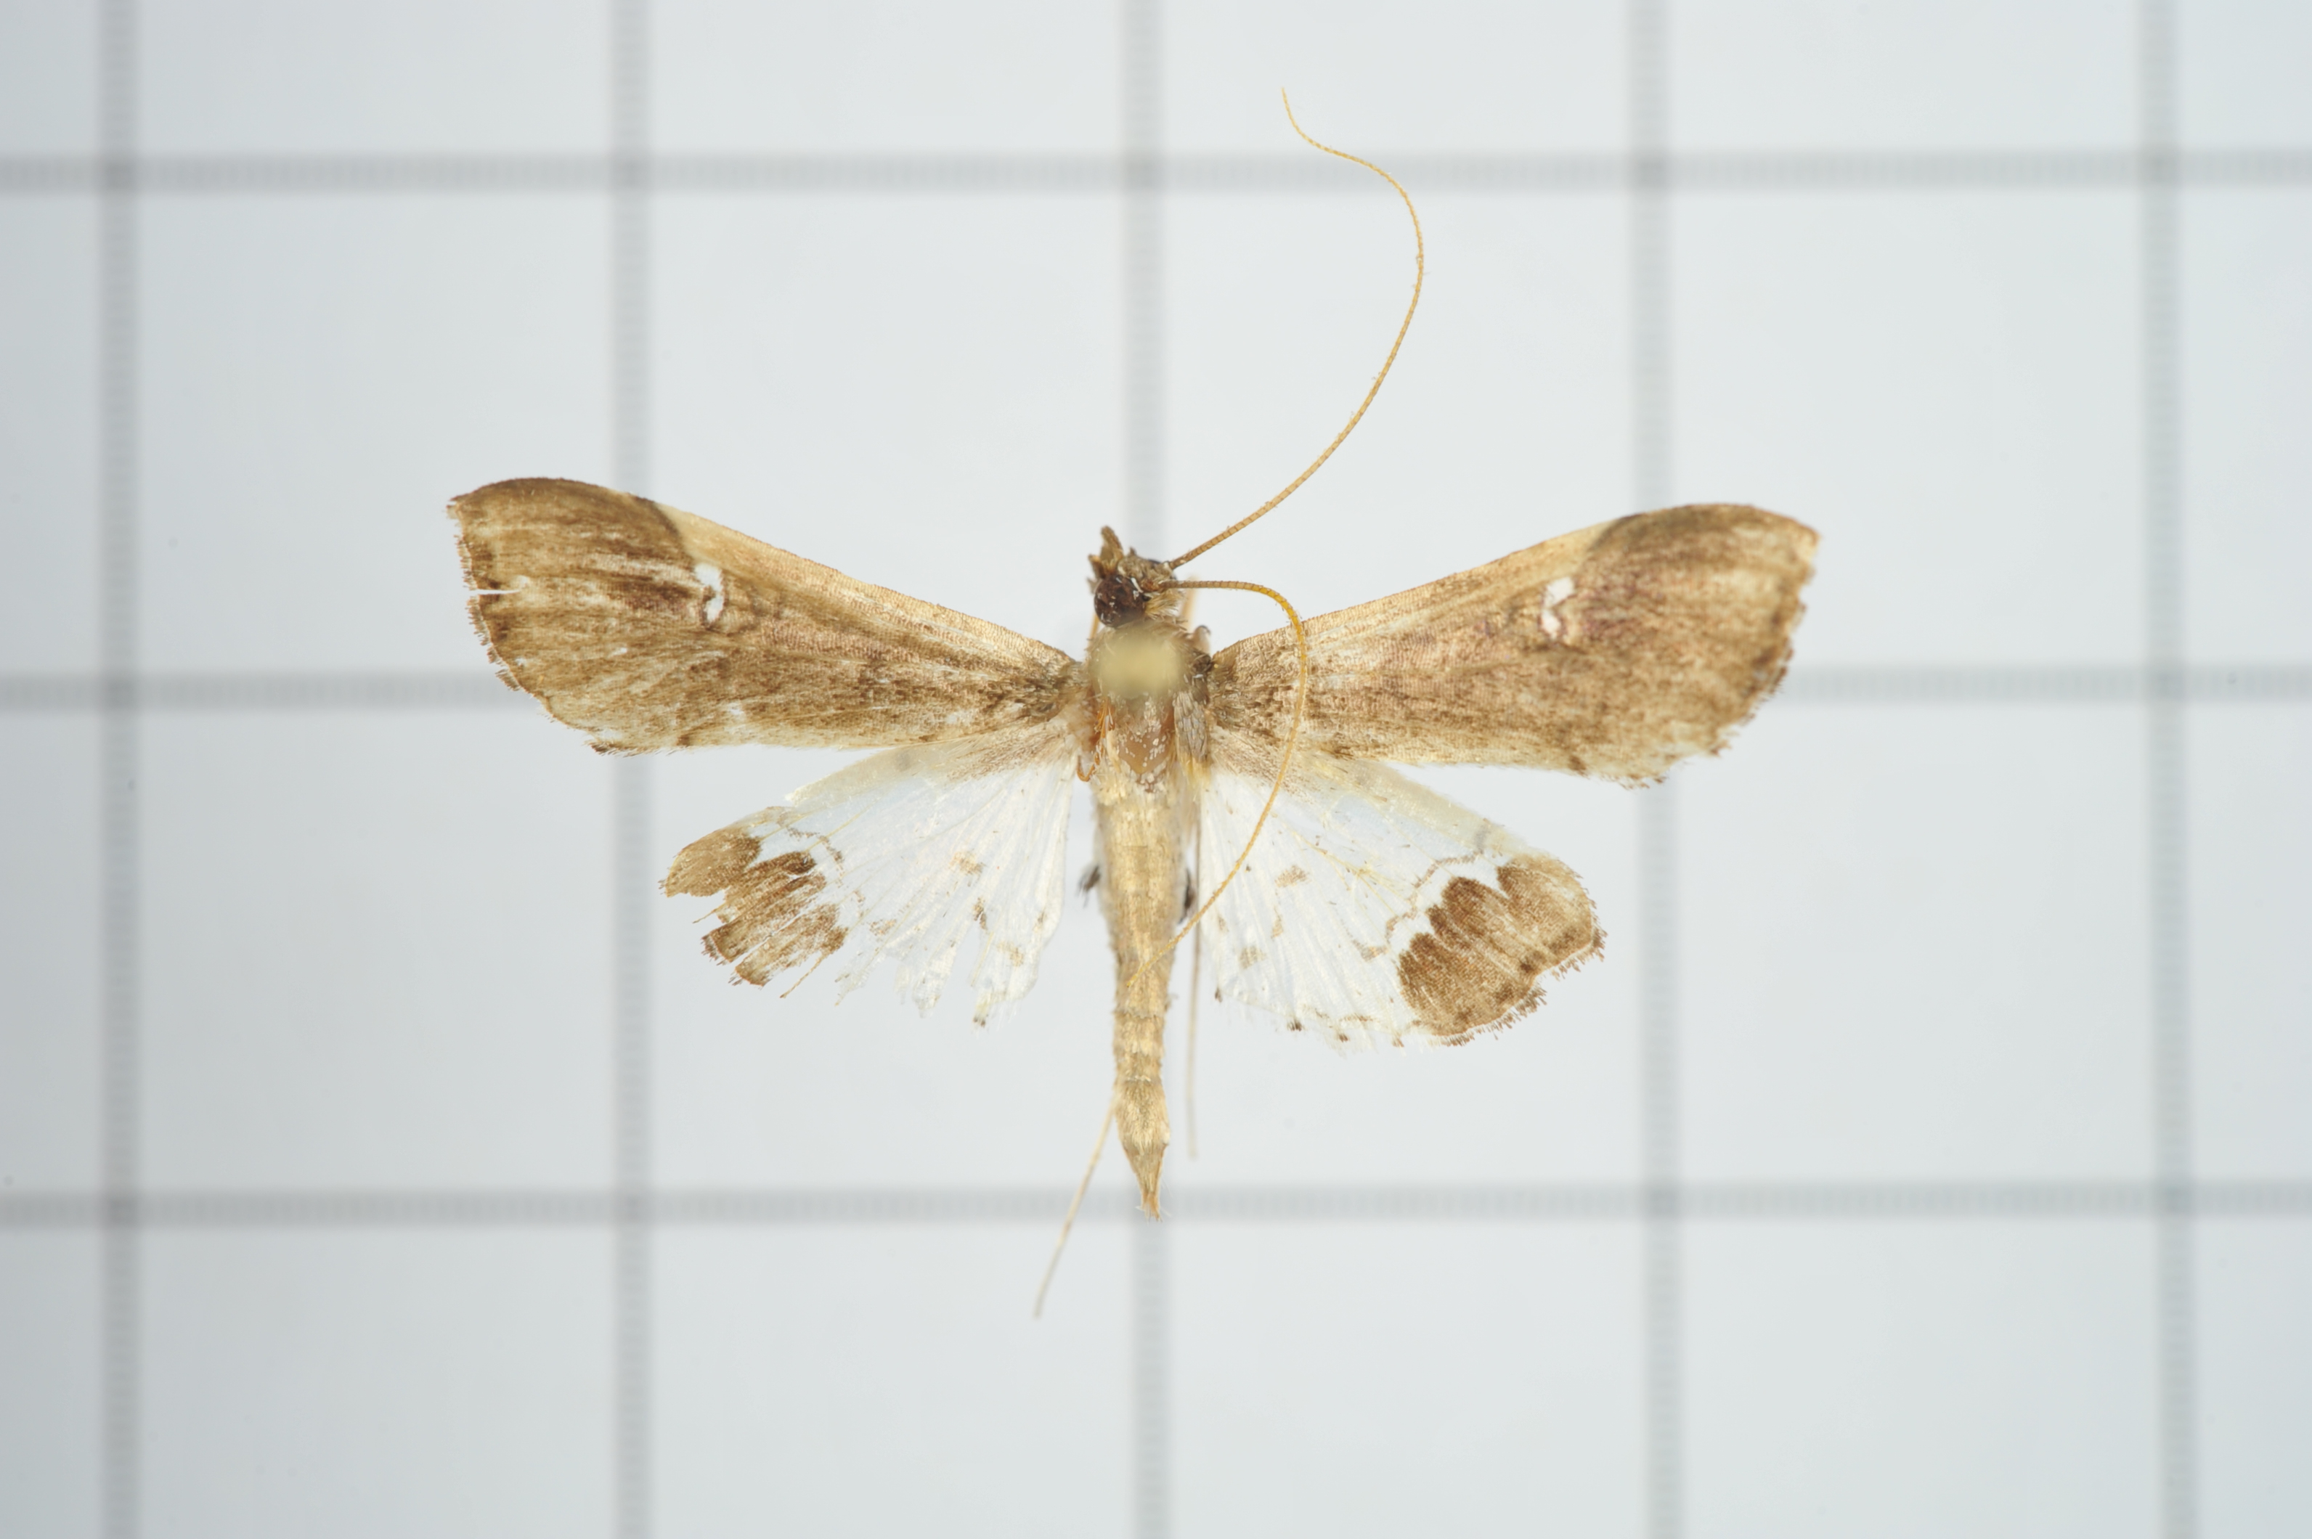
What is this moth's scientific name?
Maruca amboinalis
